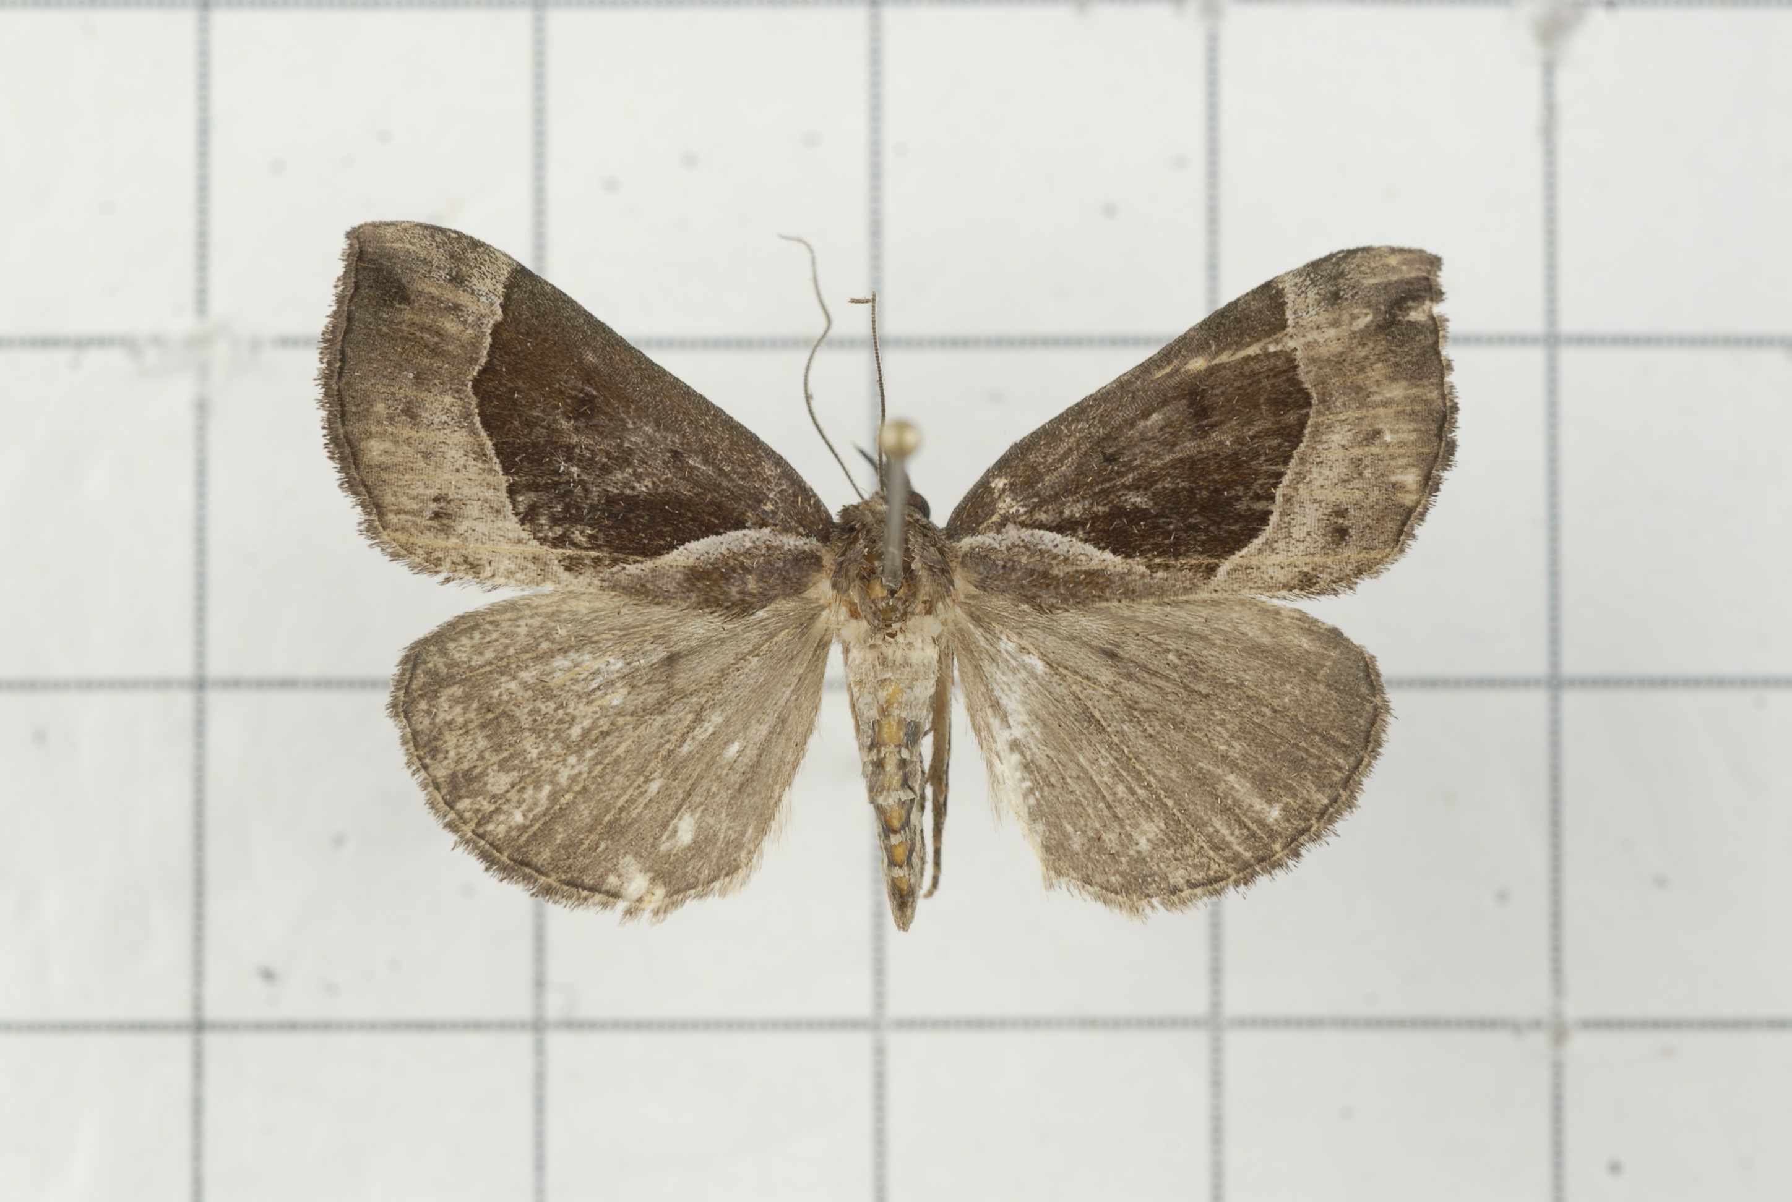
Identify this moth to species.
Hypena taiwana
